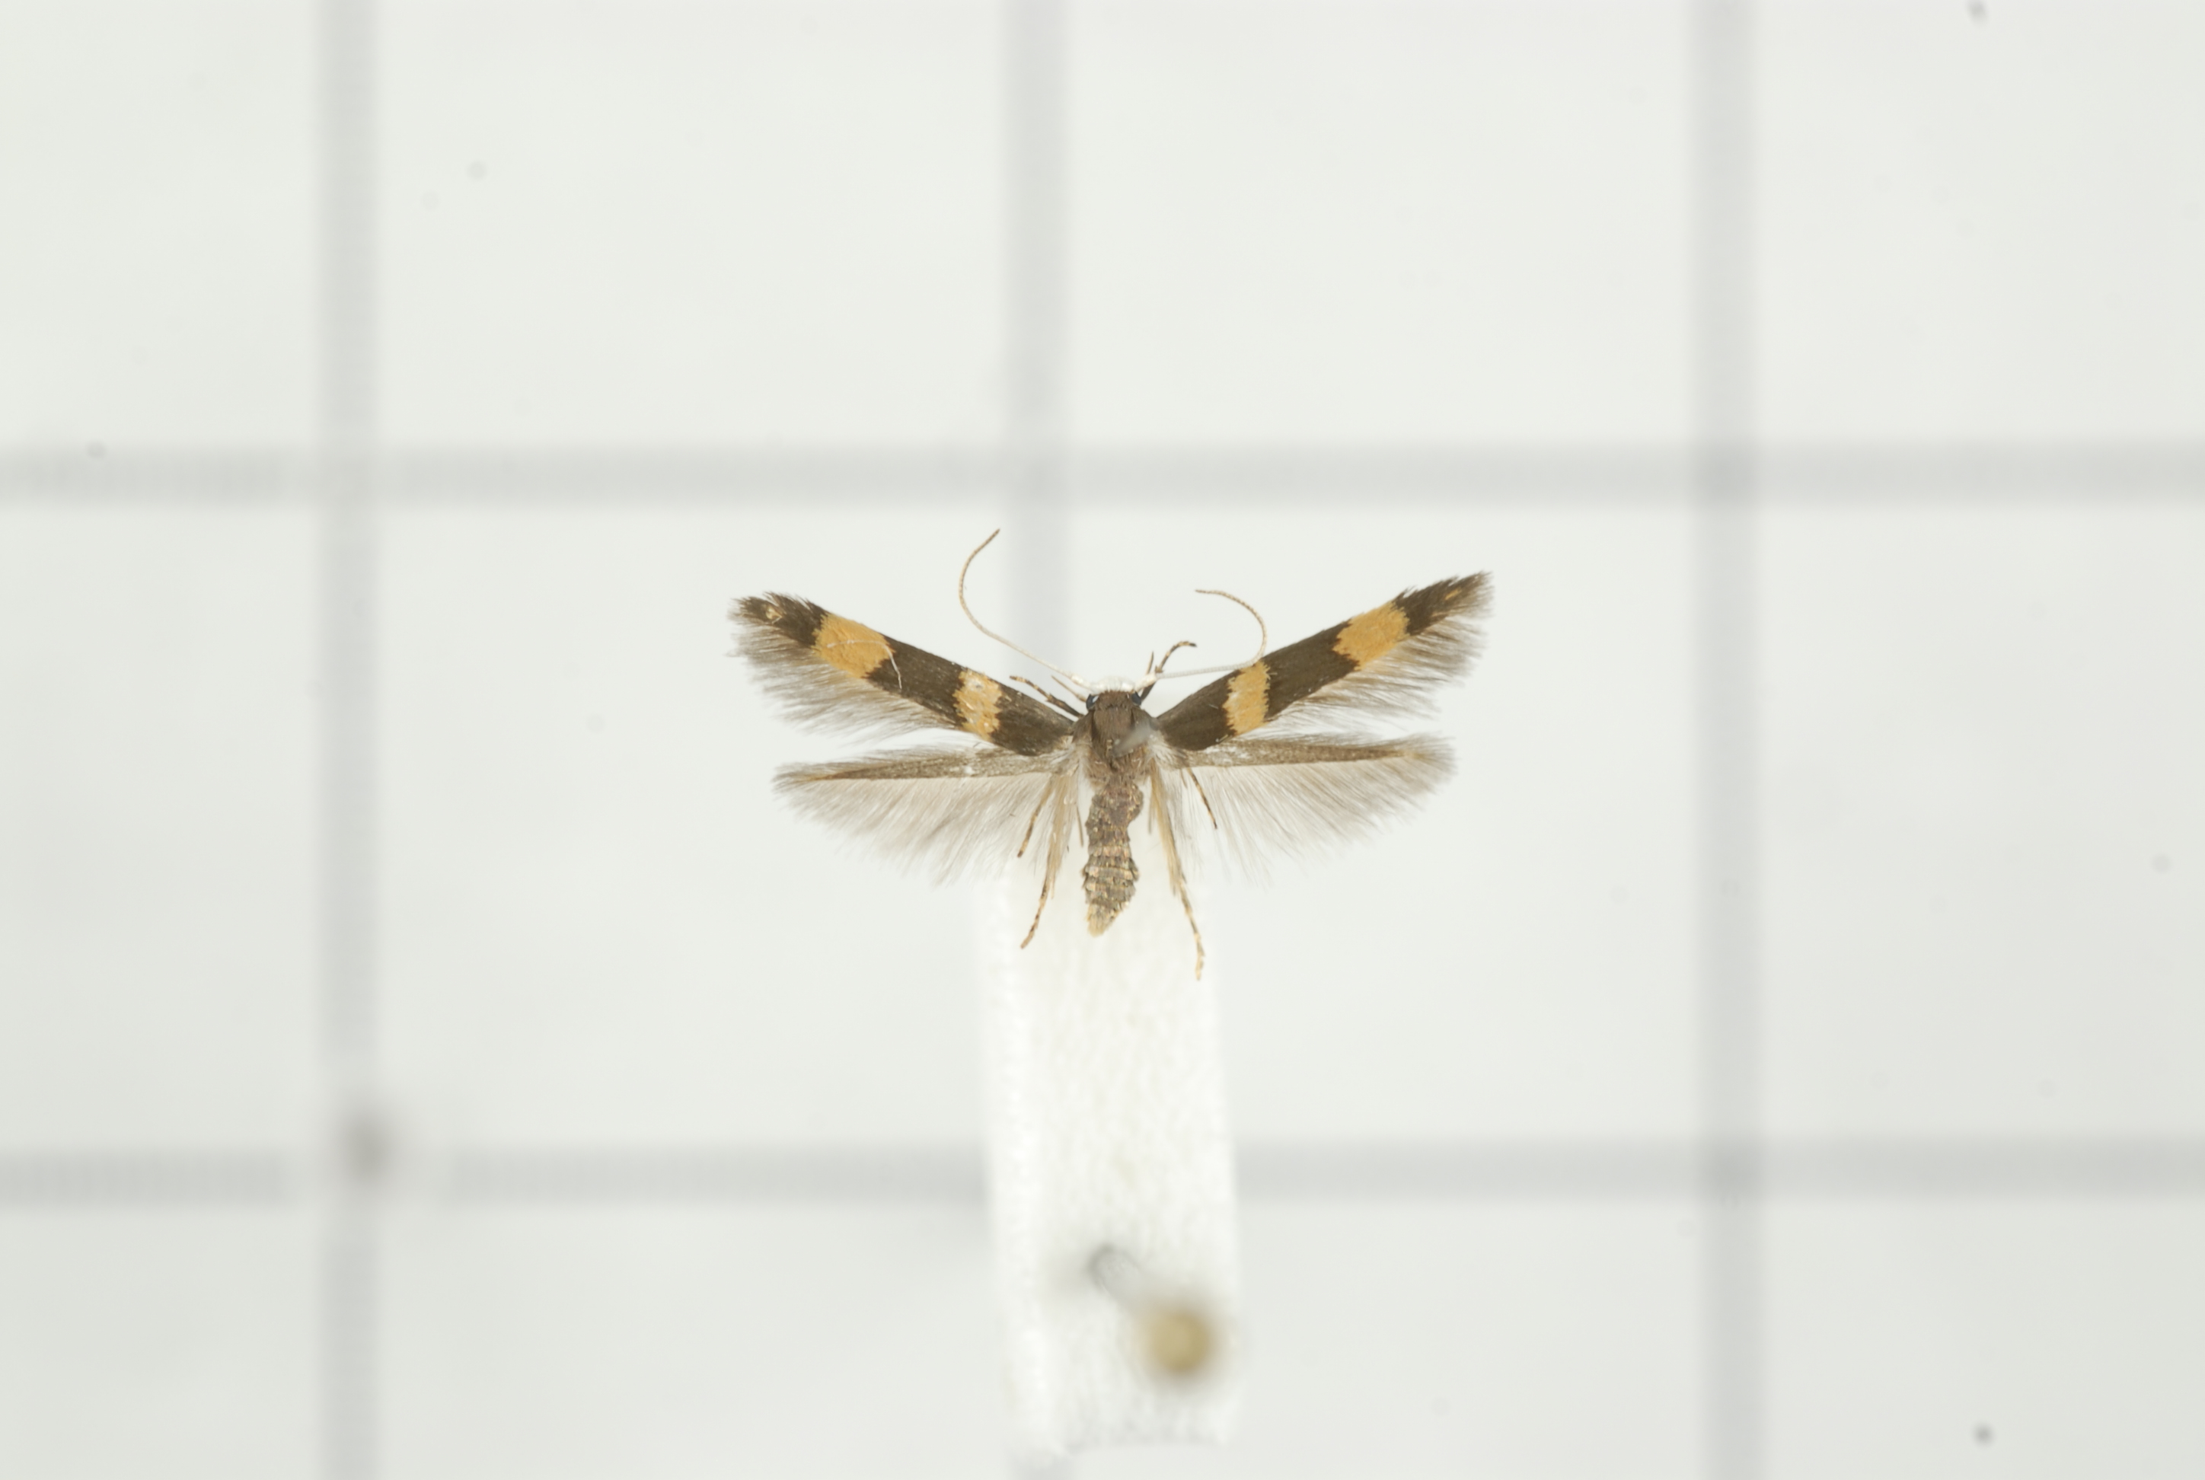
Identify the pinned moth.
Stathmopoda callopis
